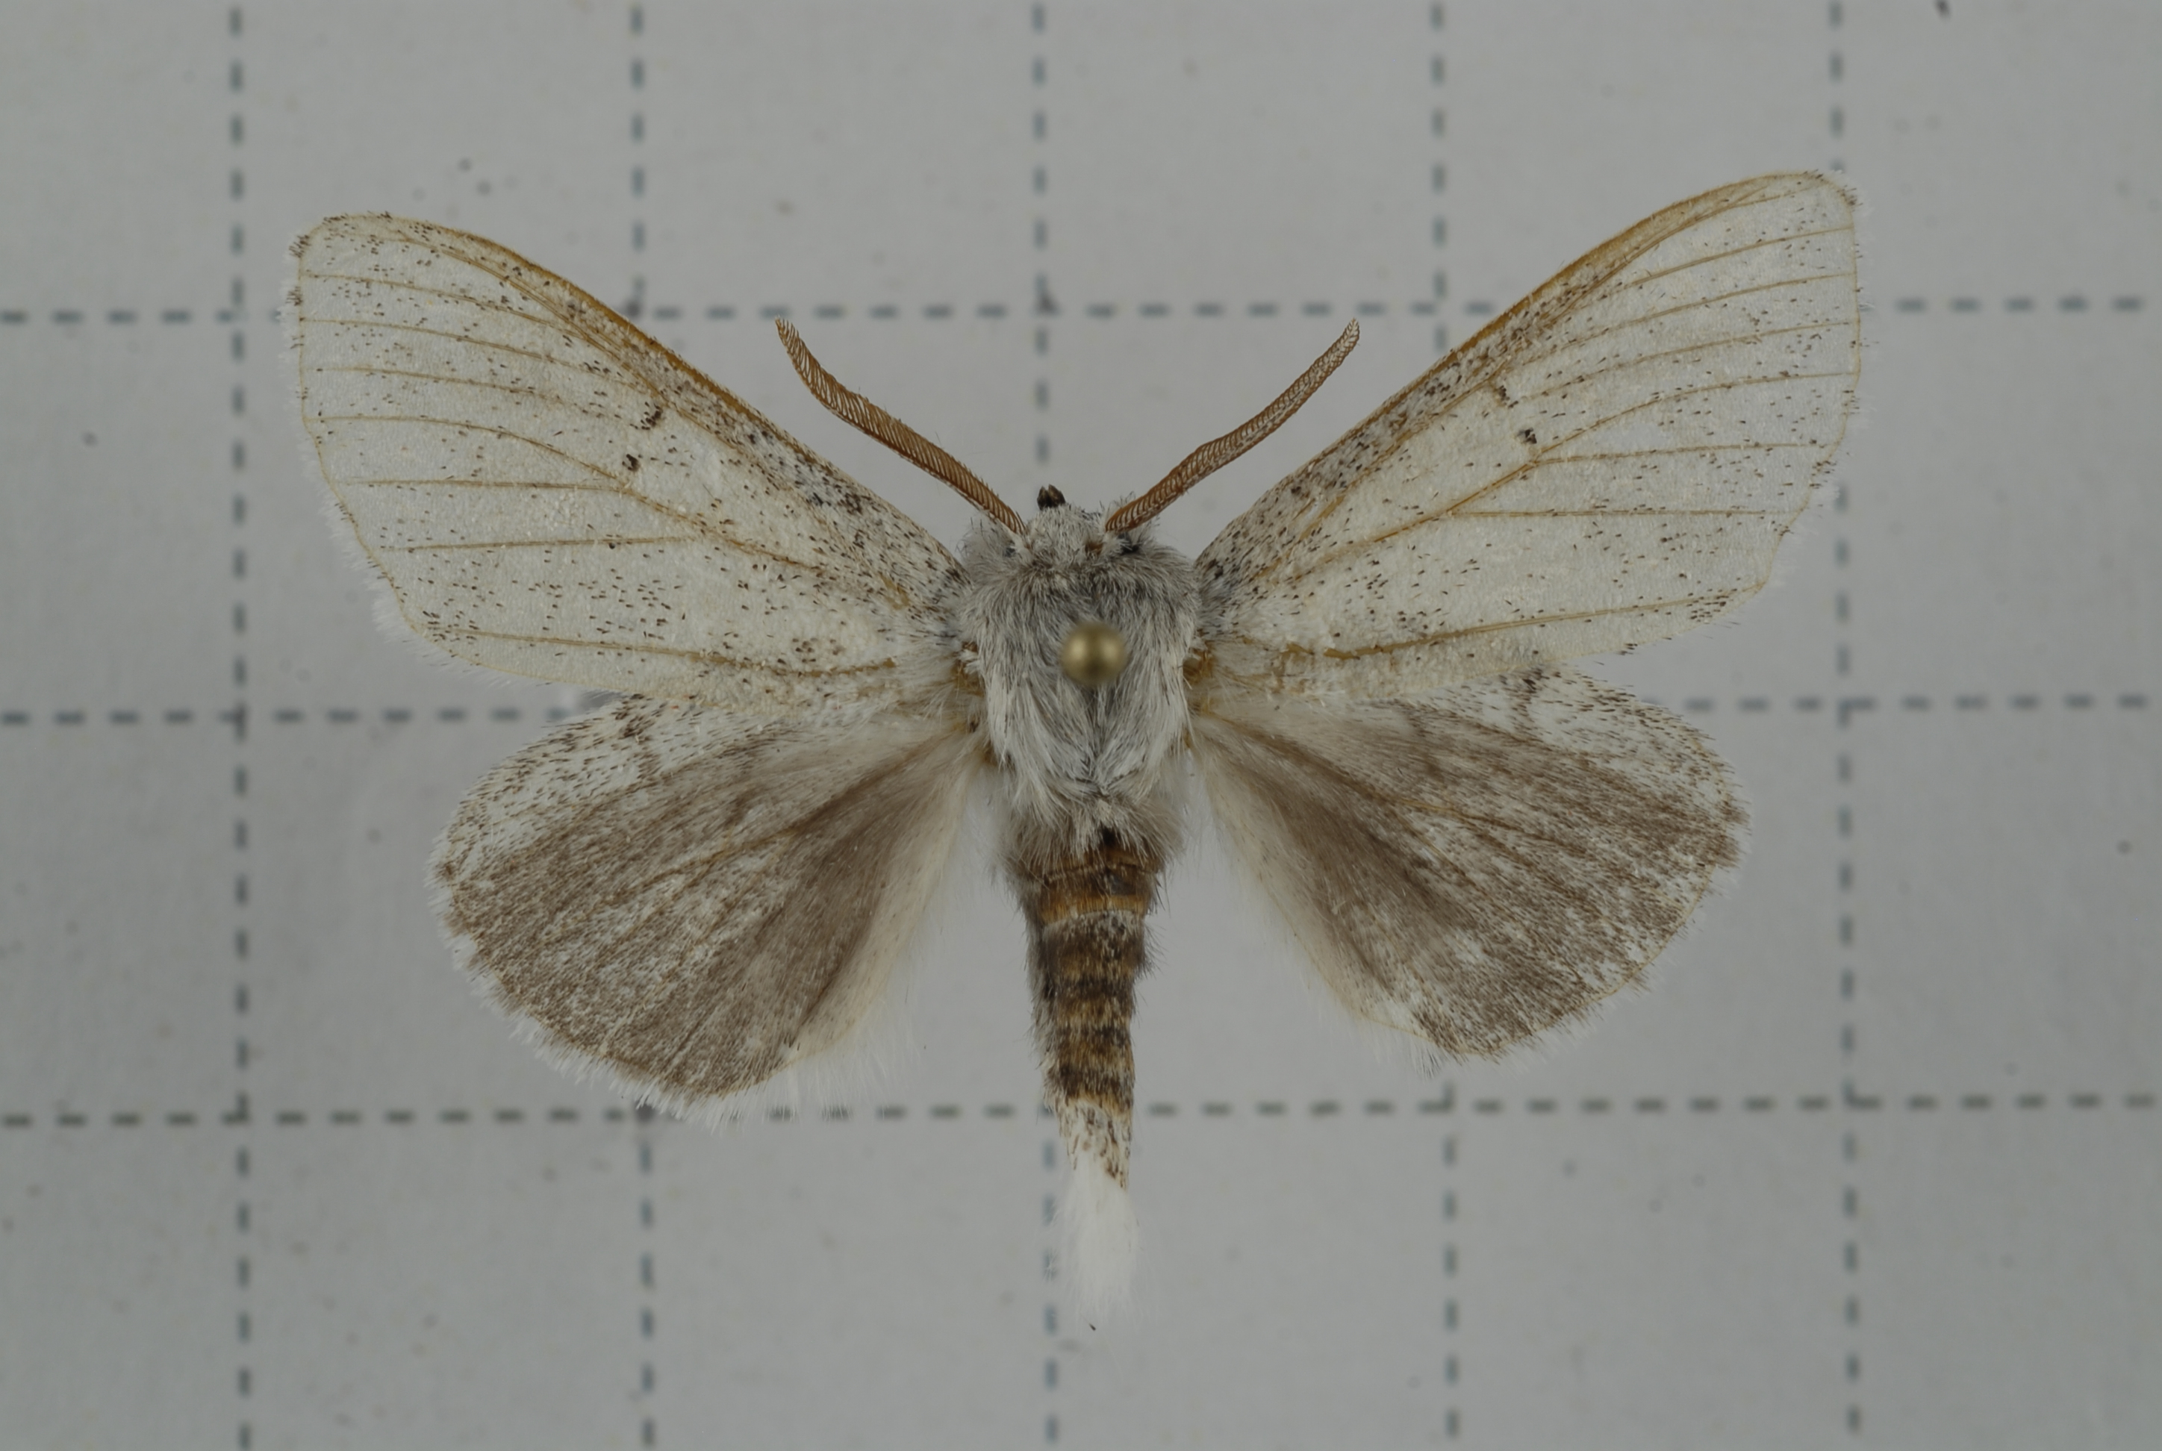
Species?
Cnethodonta grisescens baibarana
